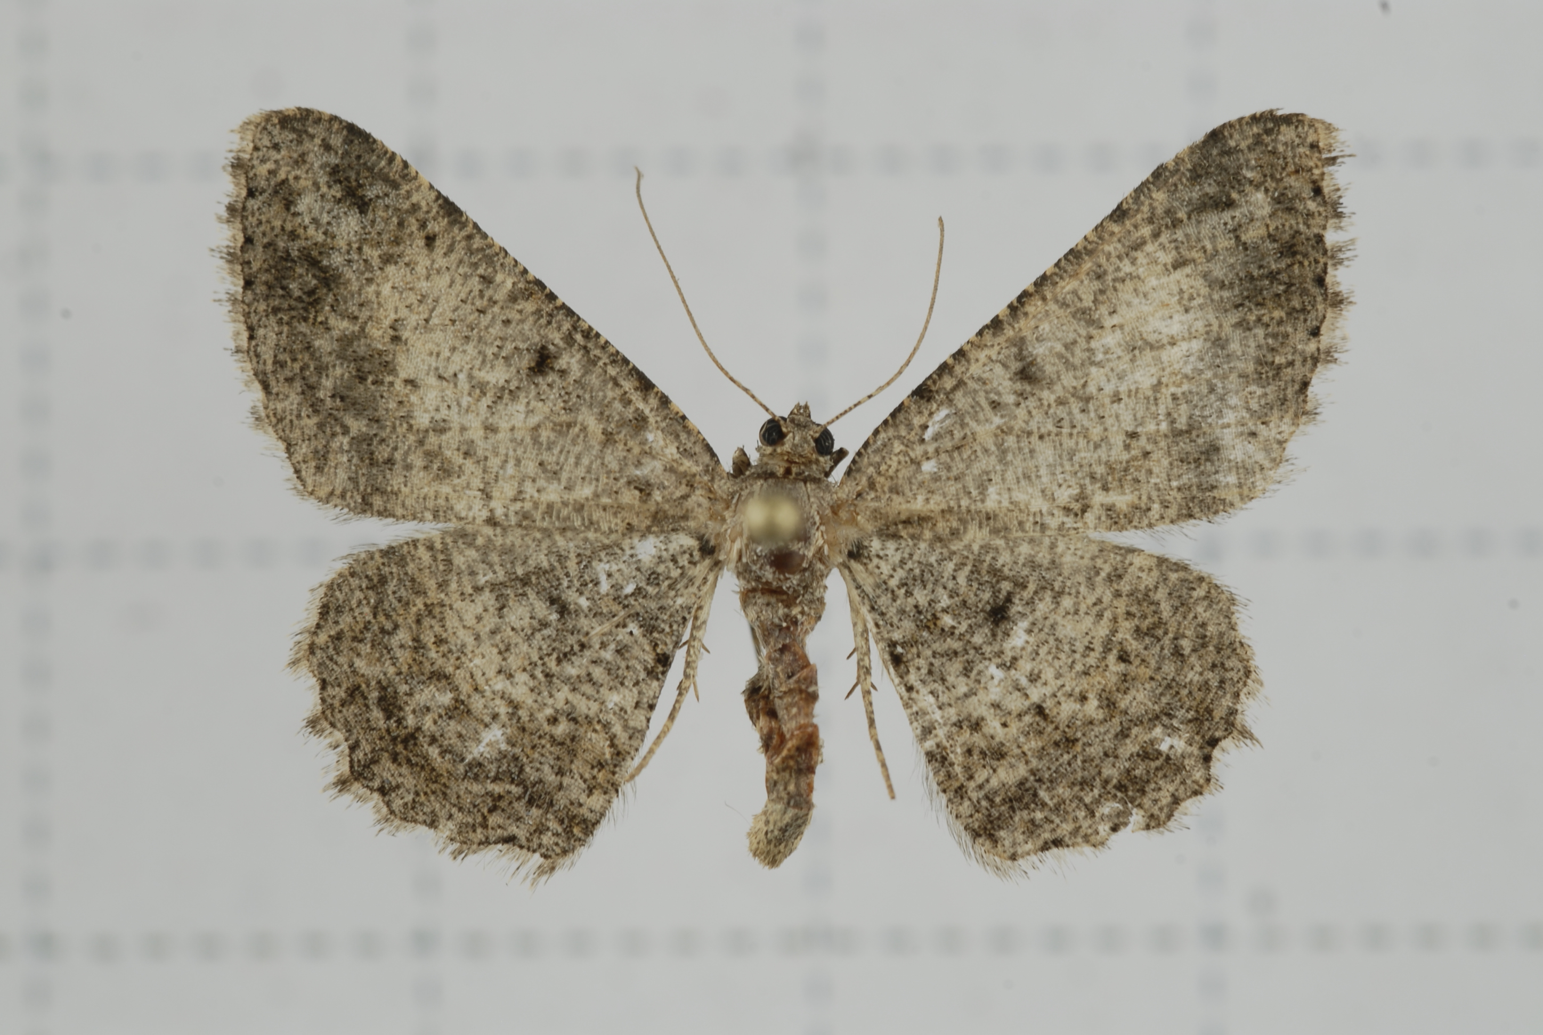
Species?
Psilalcis breta rantaizana
